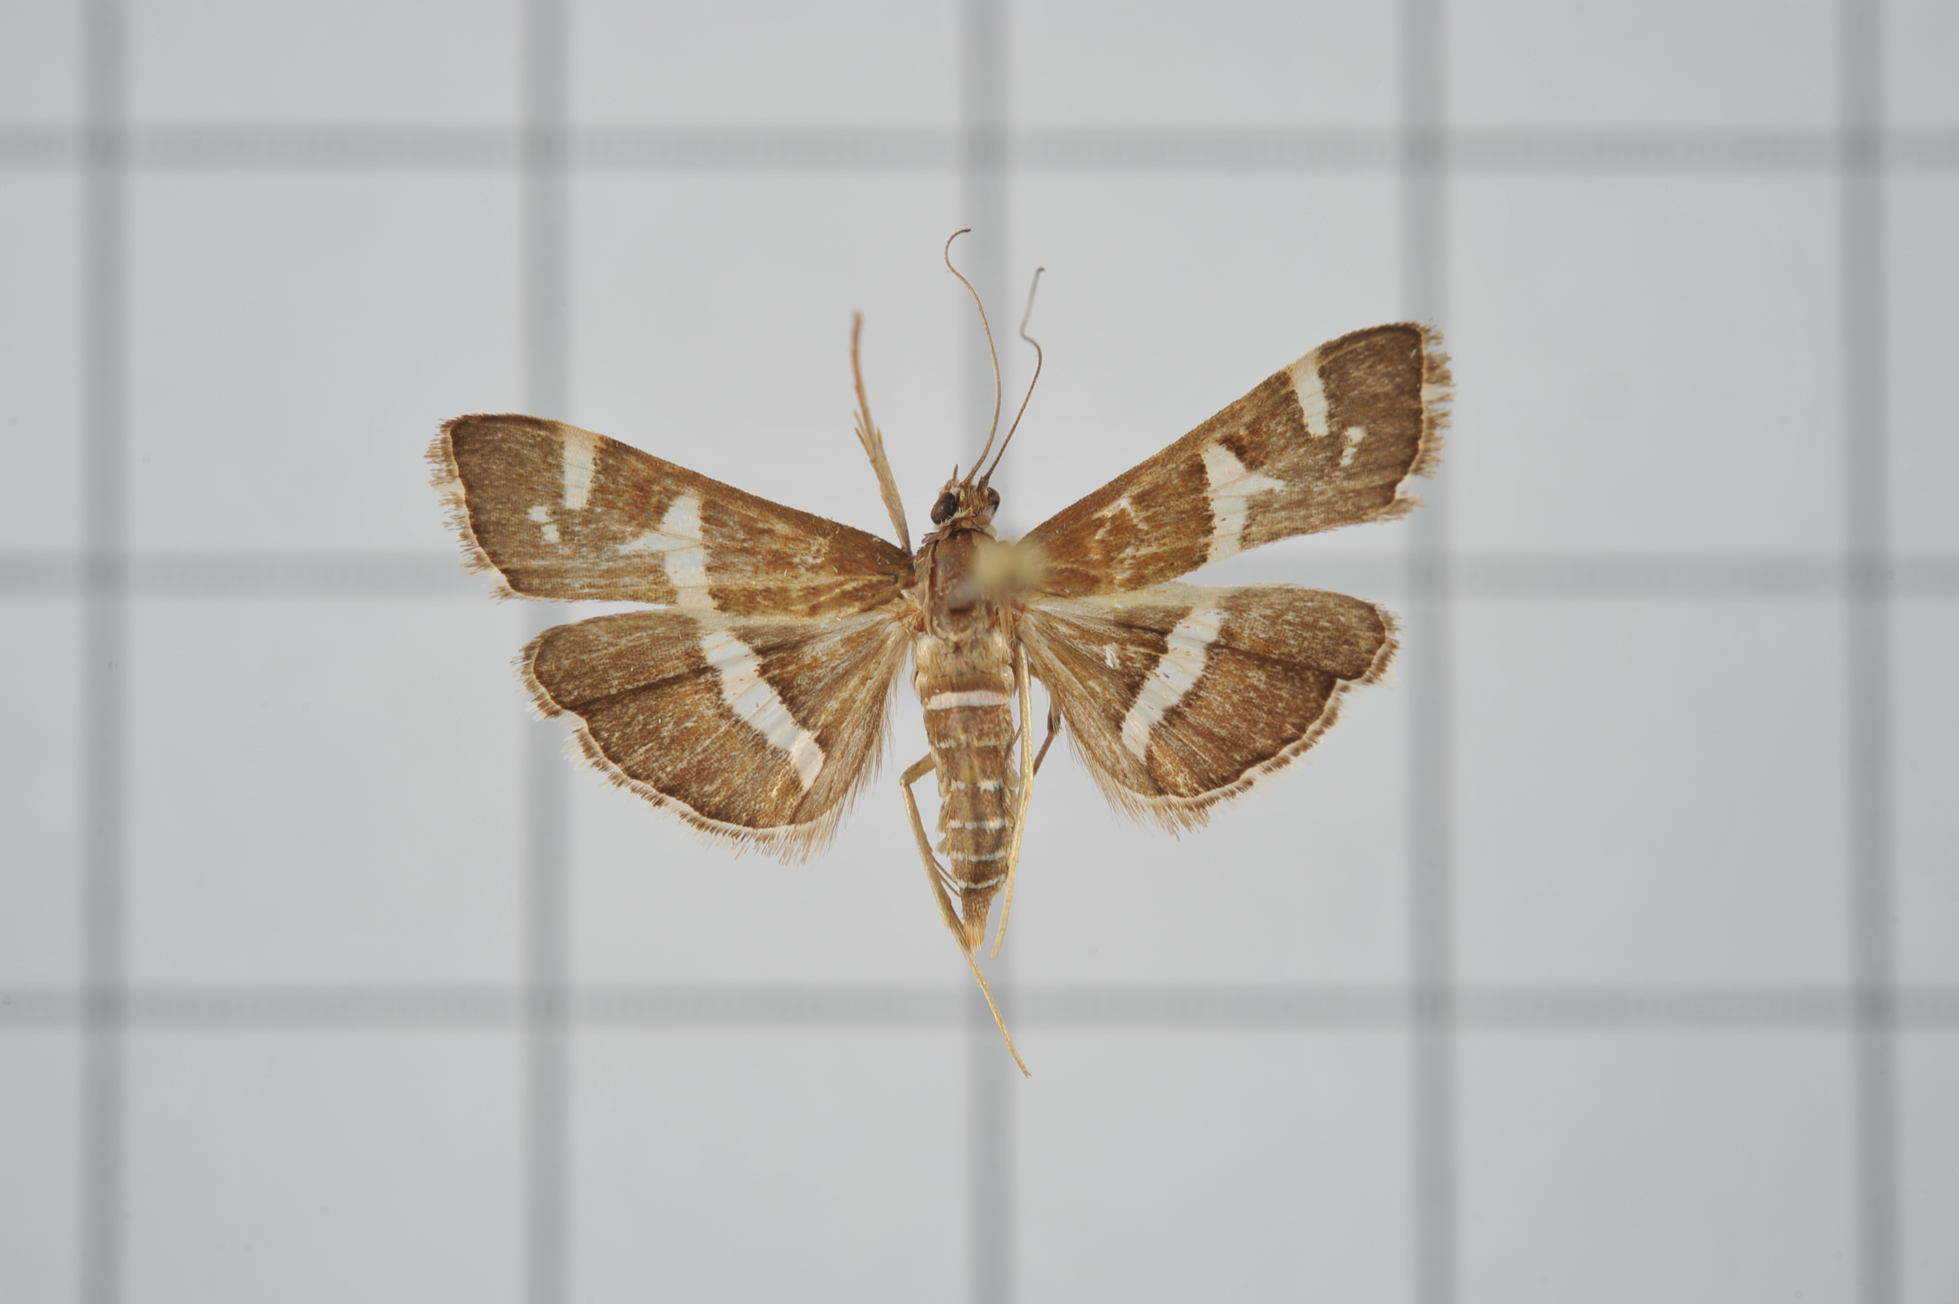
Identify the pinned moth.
Spoladea recurvalis
